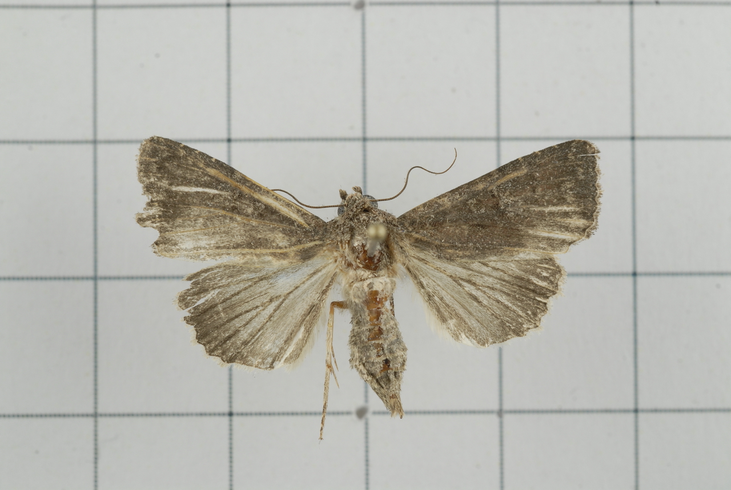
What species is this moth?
Condica illecta
